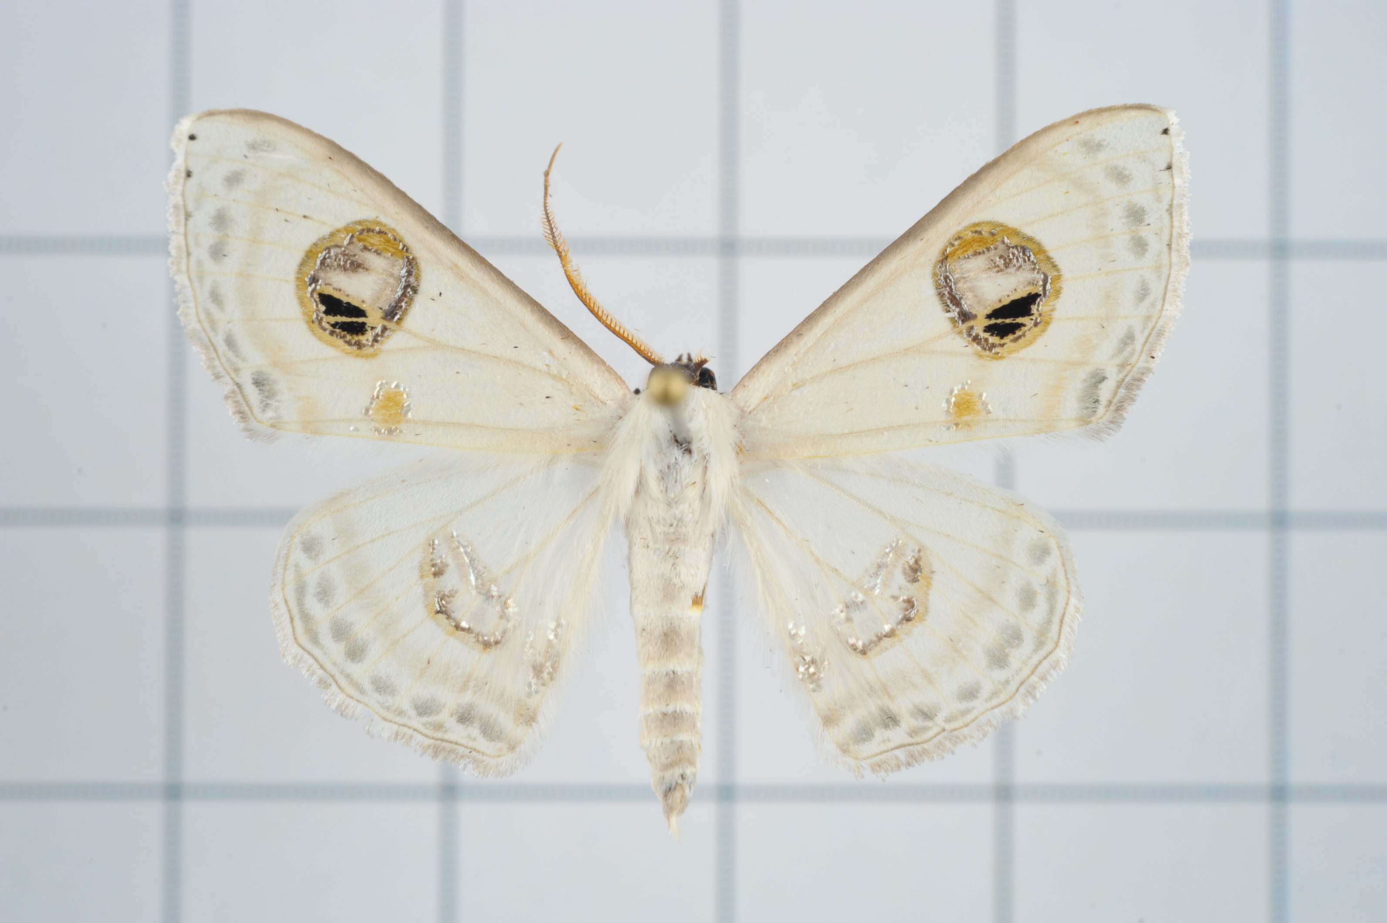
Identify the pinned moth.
Problepsis albidior matsumurai
